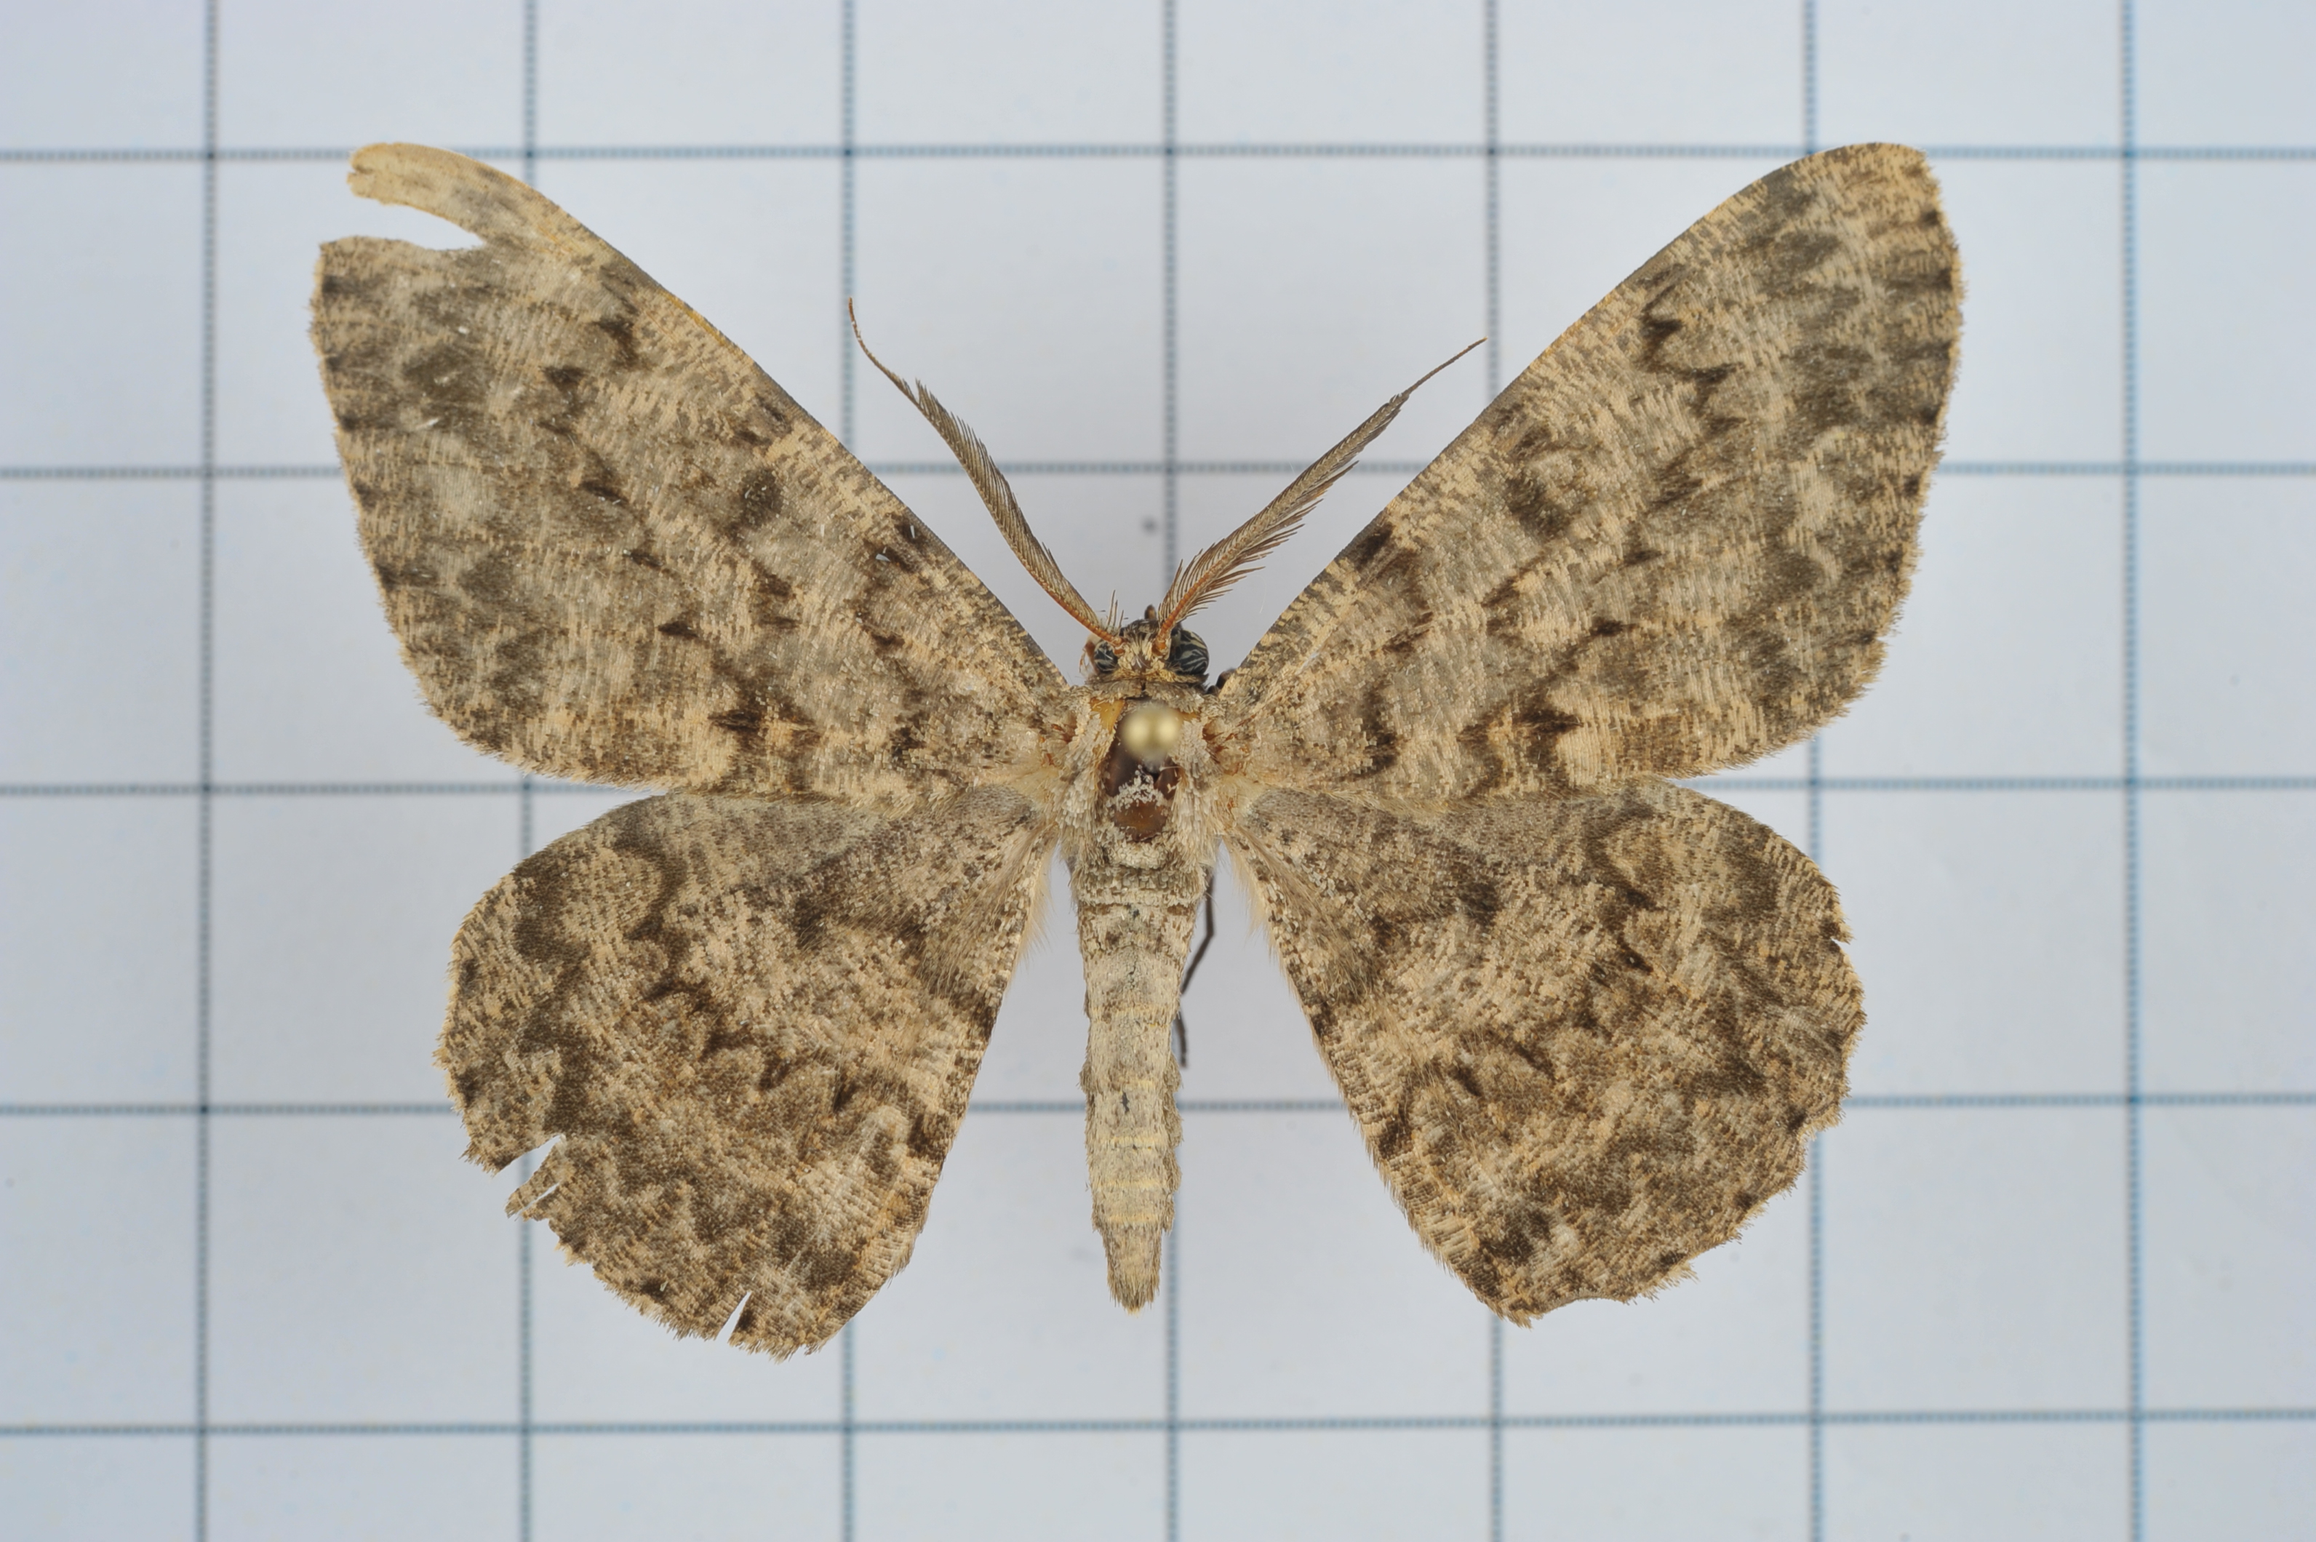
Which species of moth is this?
Hypomecis cineracea
